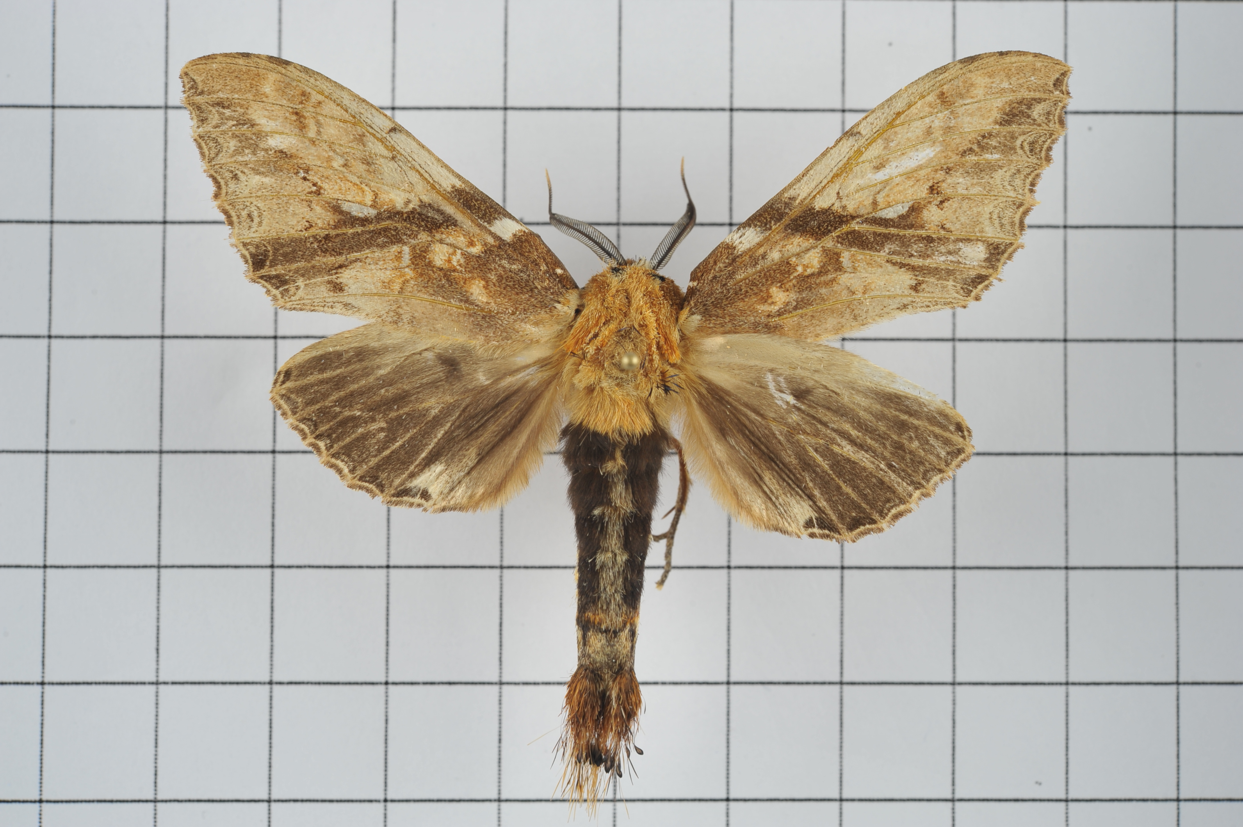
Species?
Dudusa nobilis
